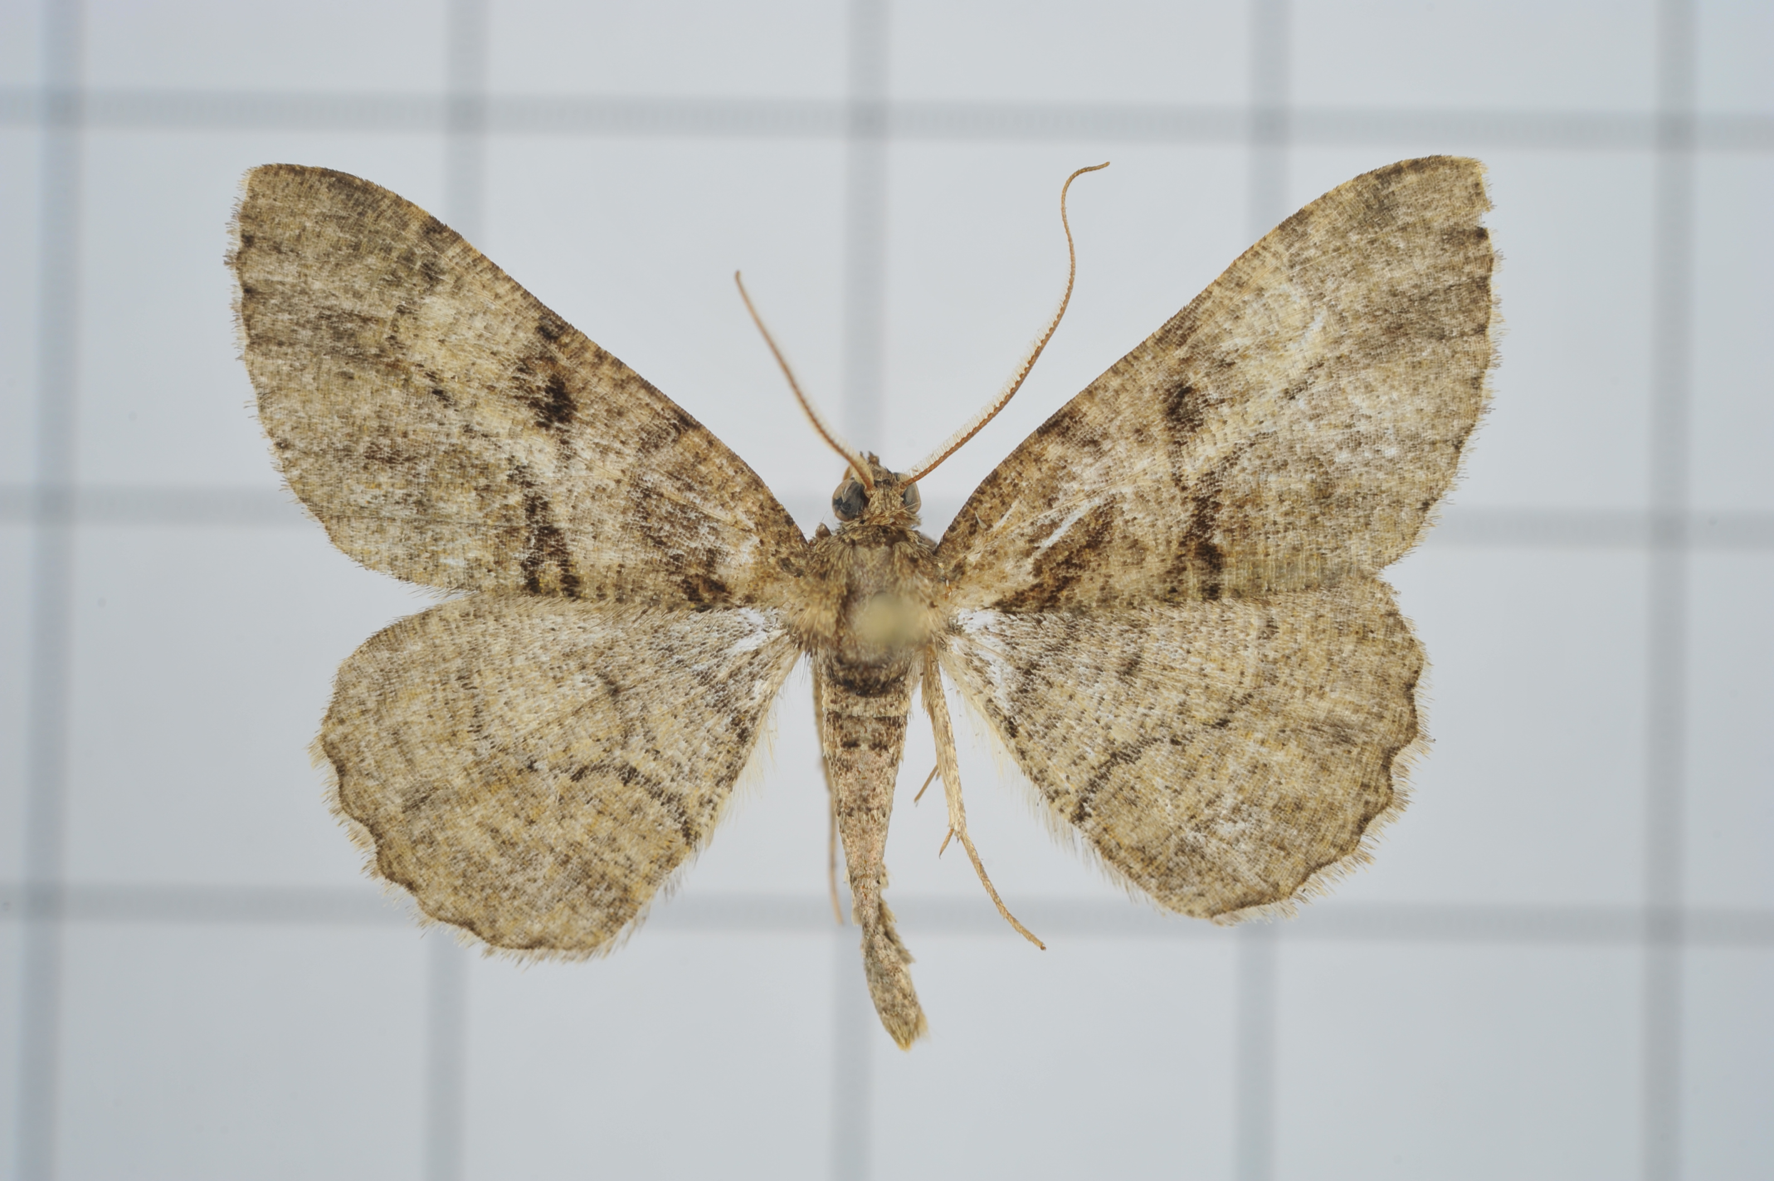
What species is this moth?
Psilalcis pulveraria
